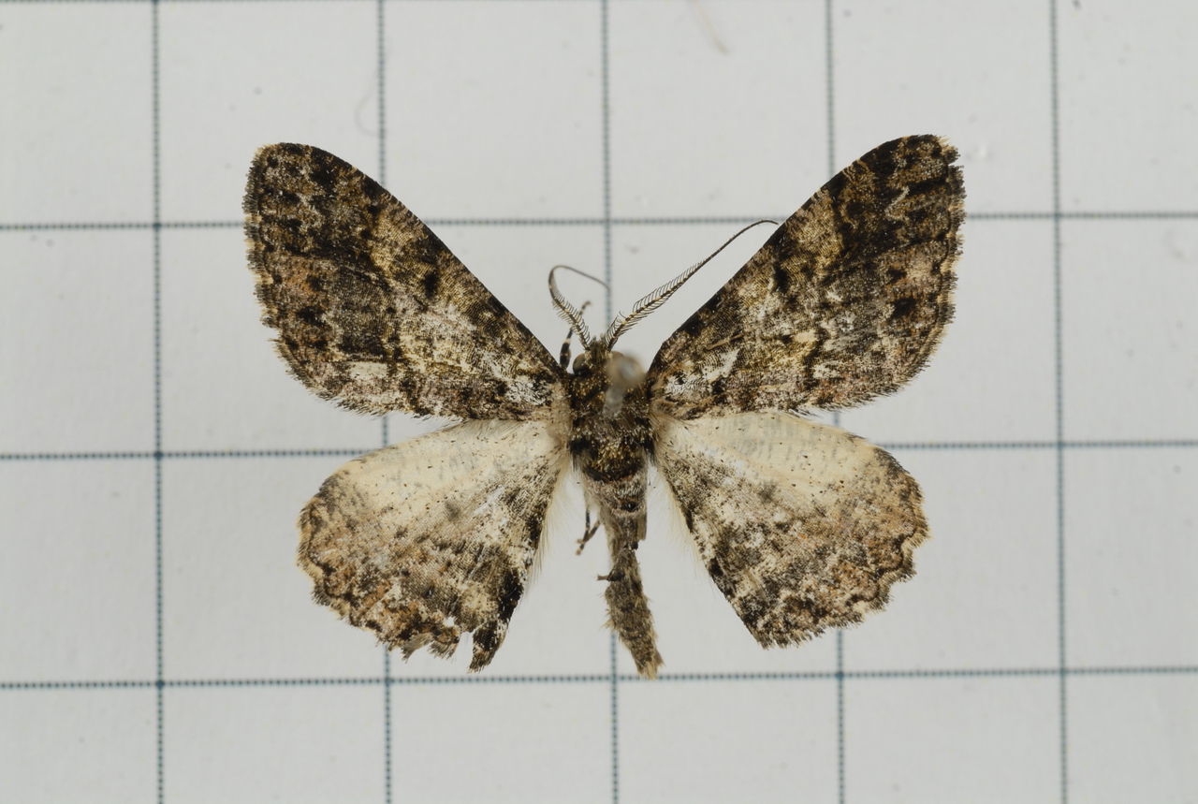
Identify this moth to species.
Alcis taiwanovariegata
